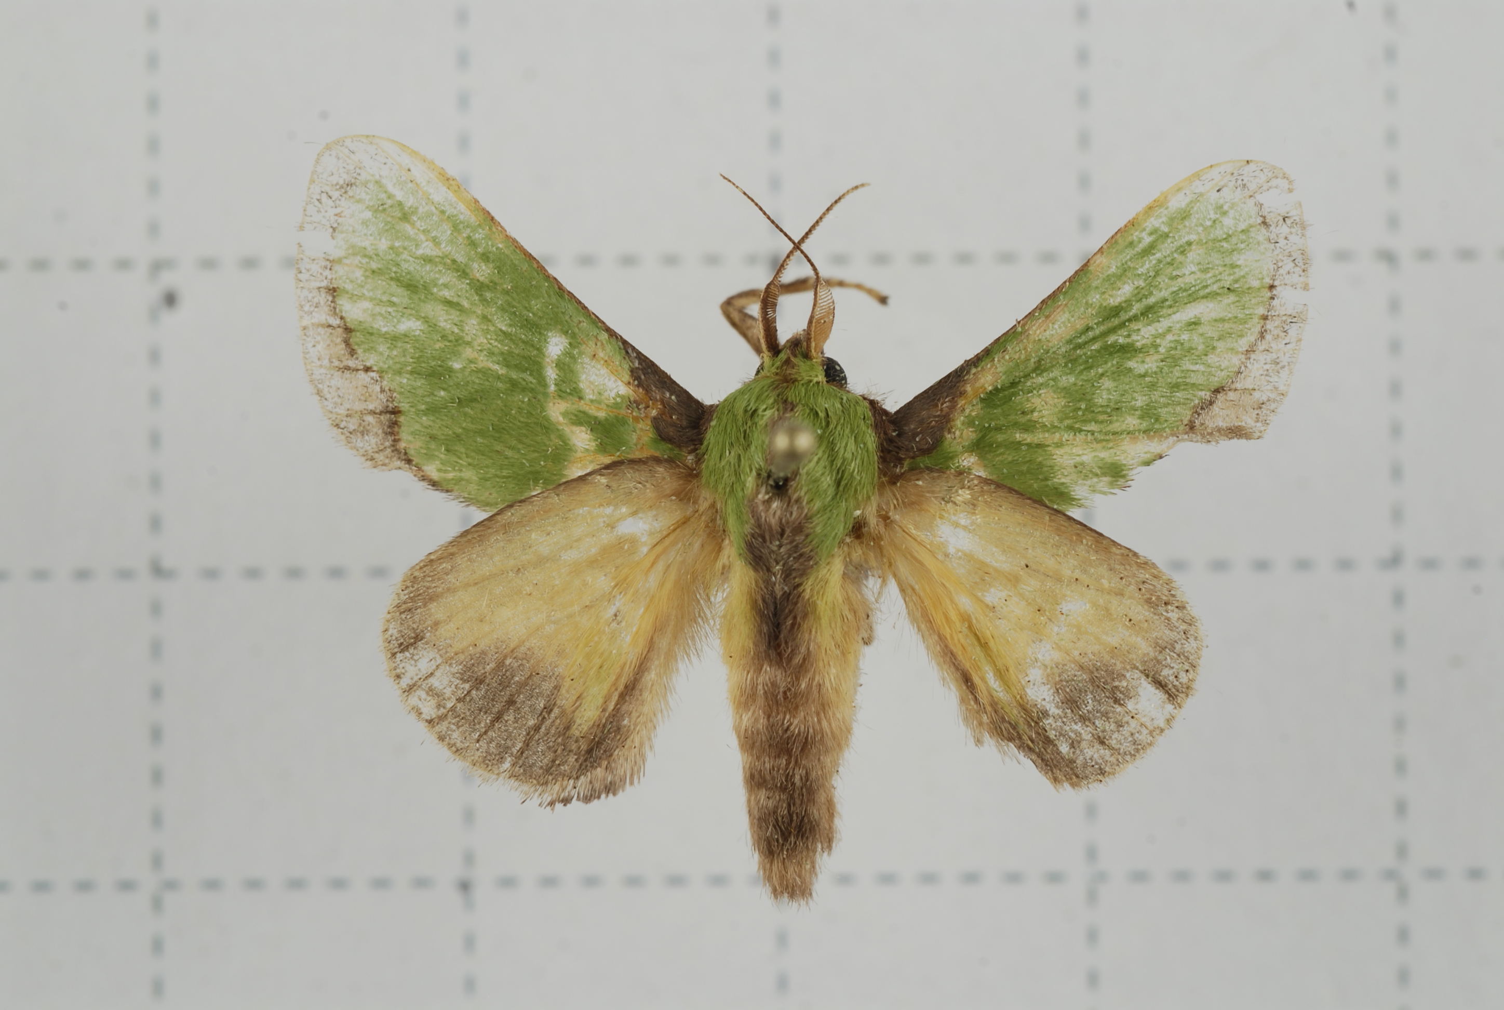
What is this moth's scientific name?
Parasa shirakii
